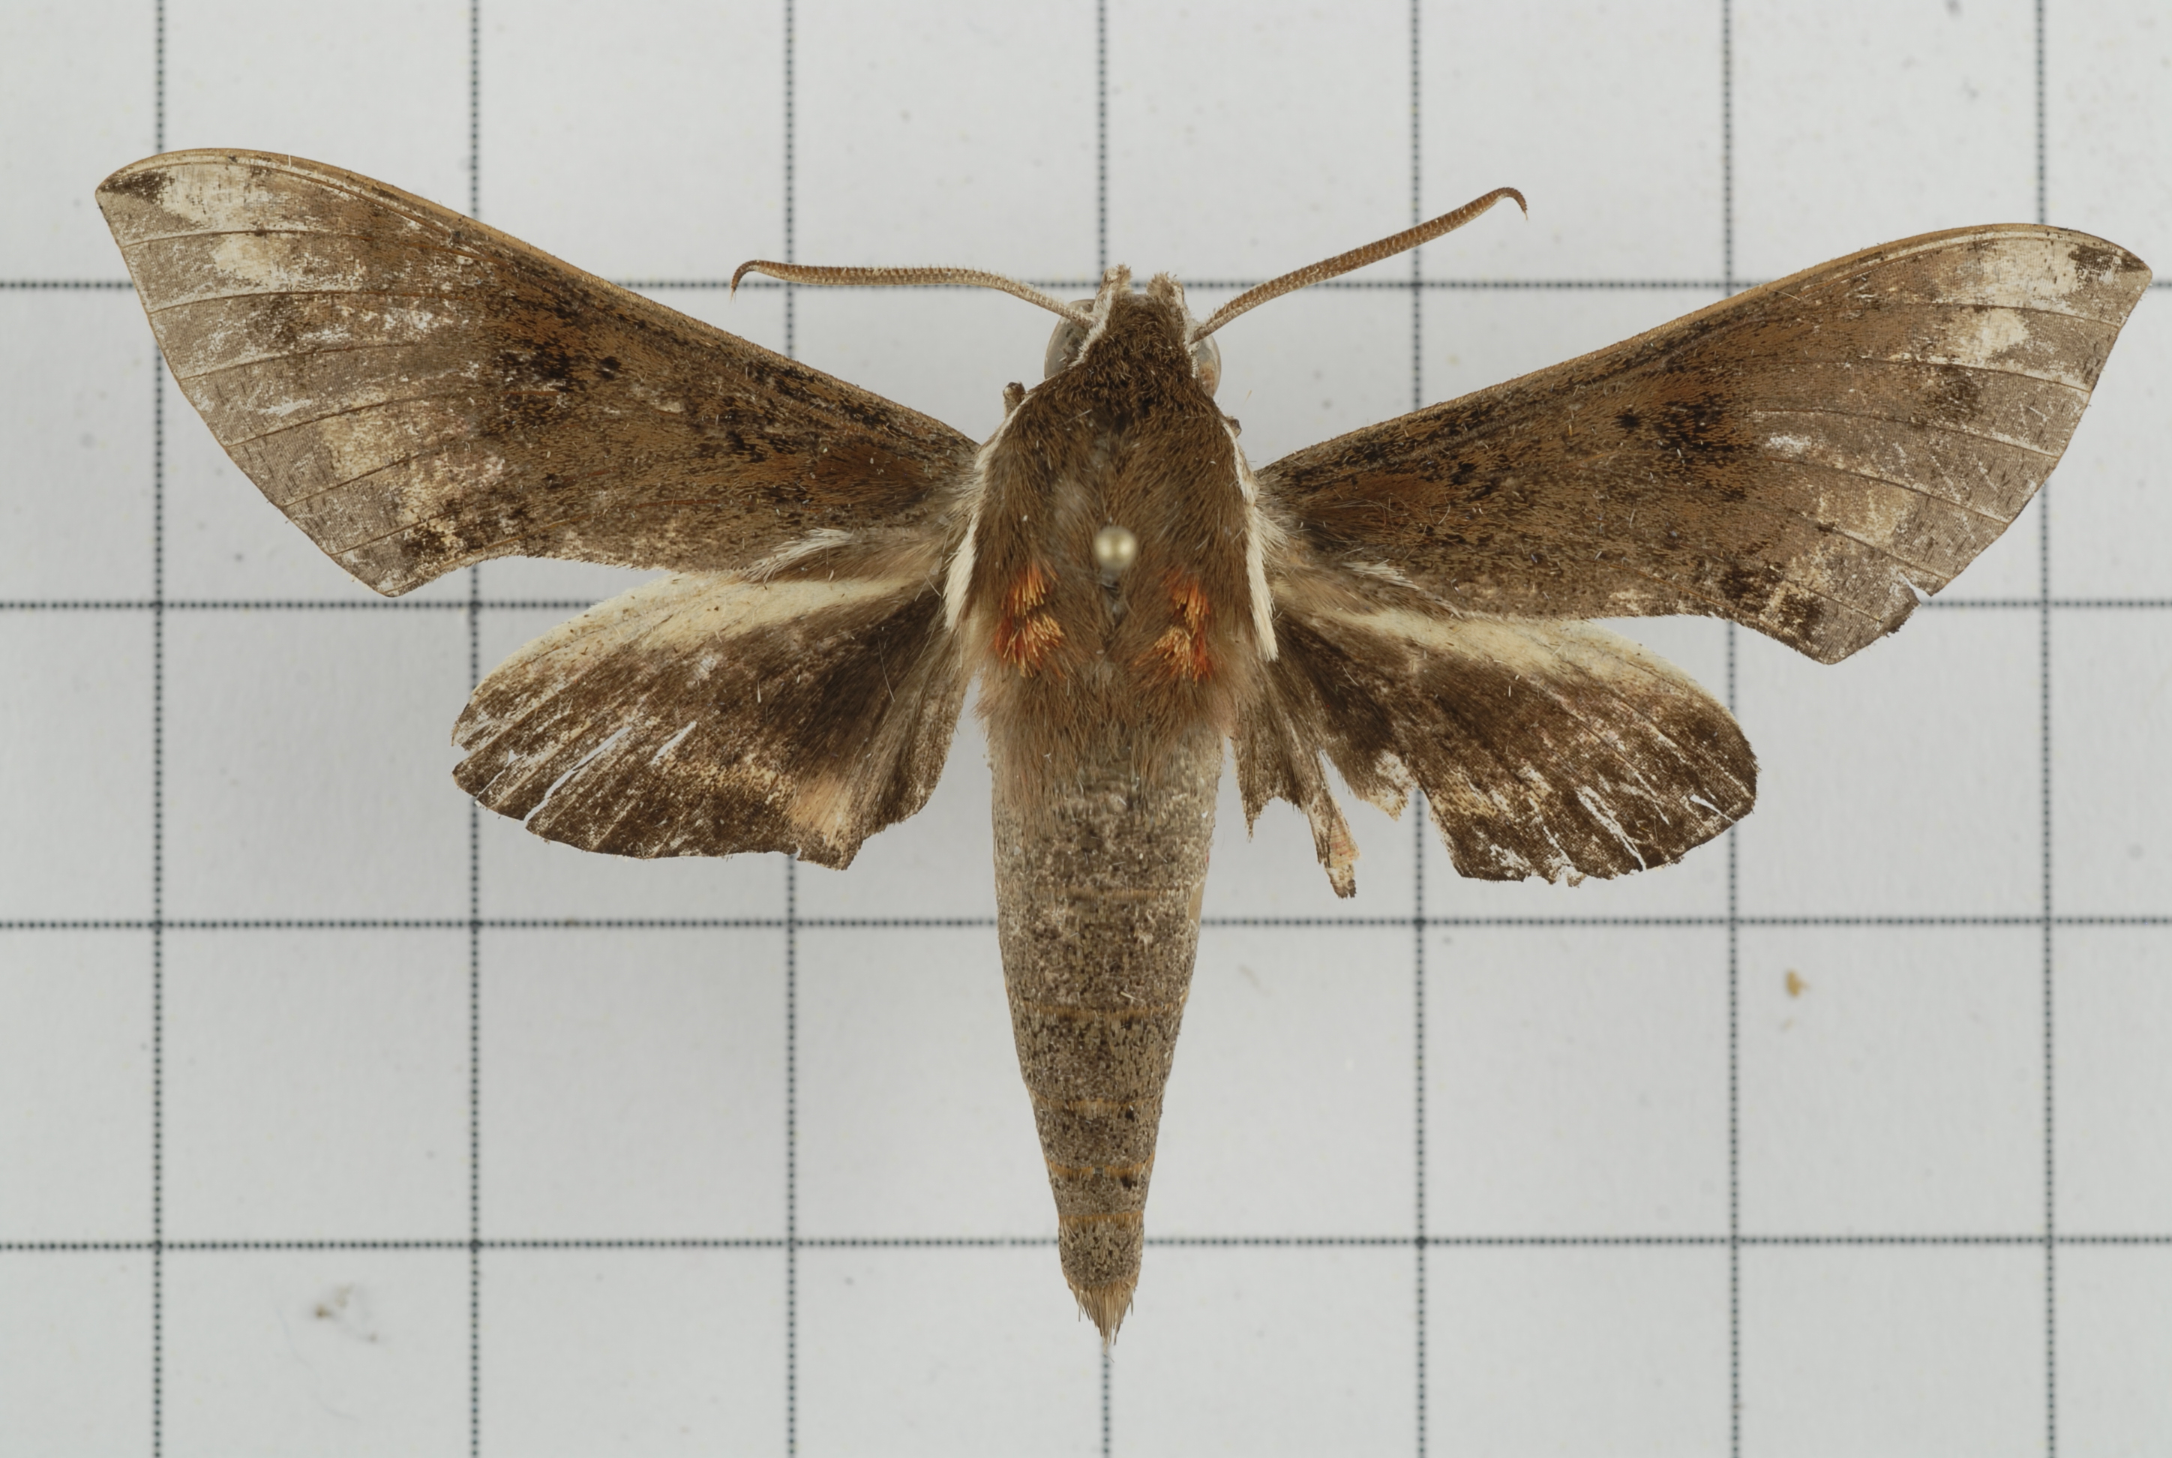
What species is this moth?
Rhagastis mongoliana
